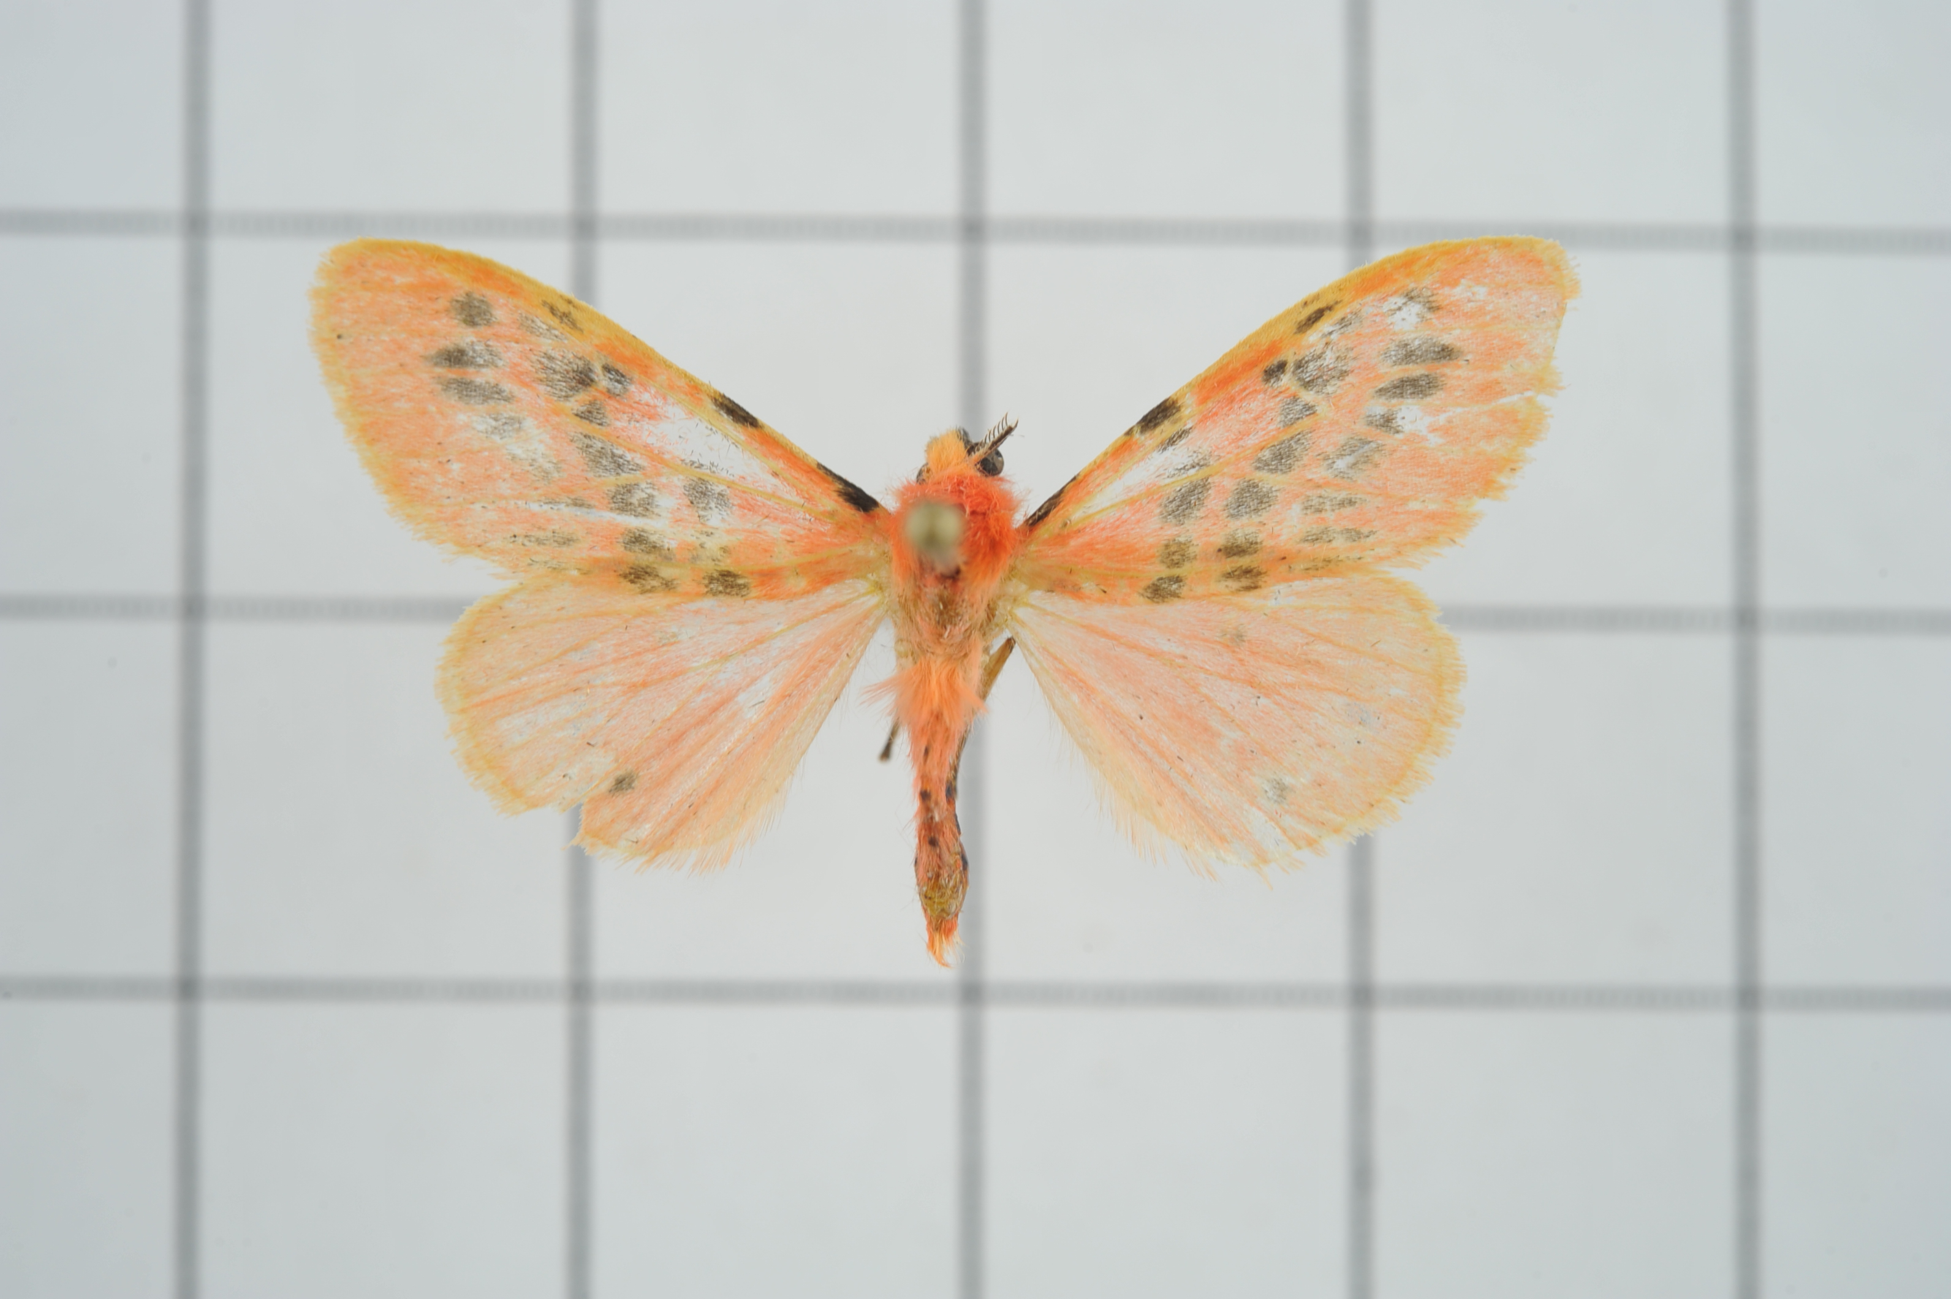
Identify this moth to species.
Lemyra alikangensis
